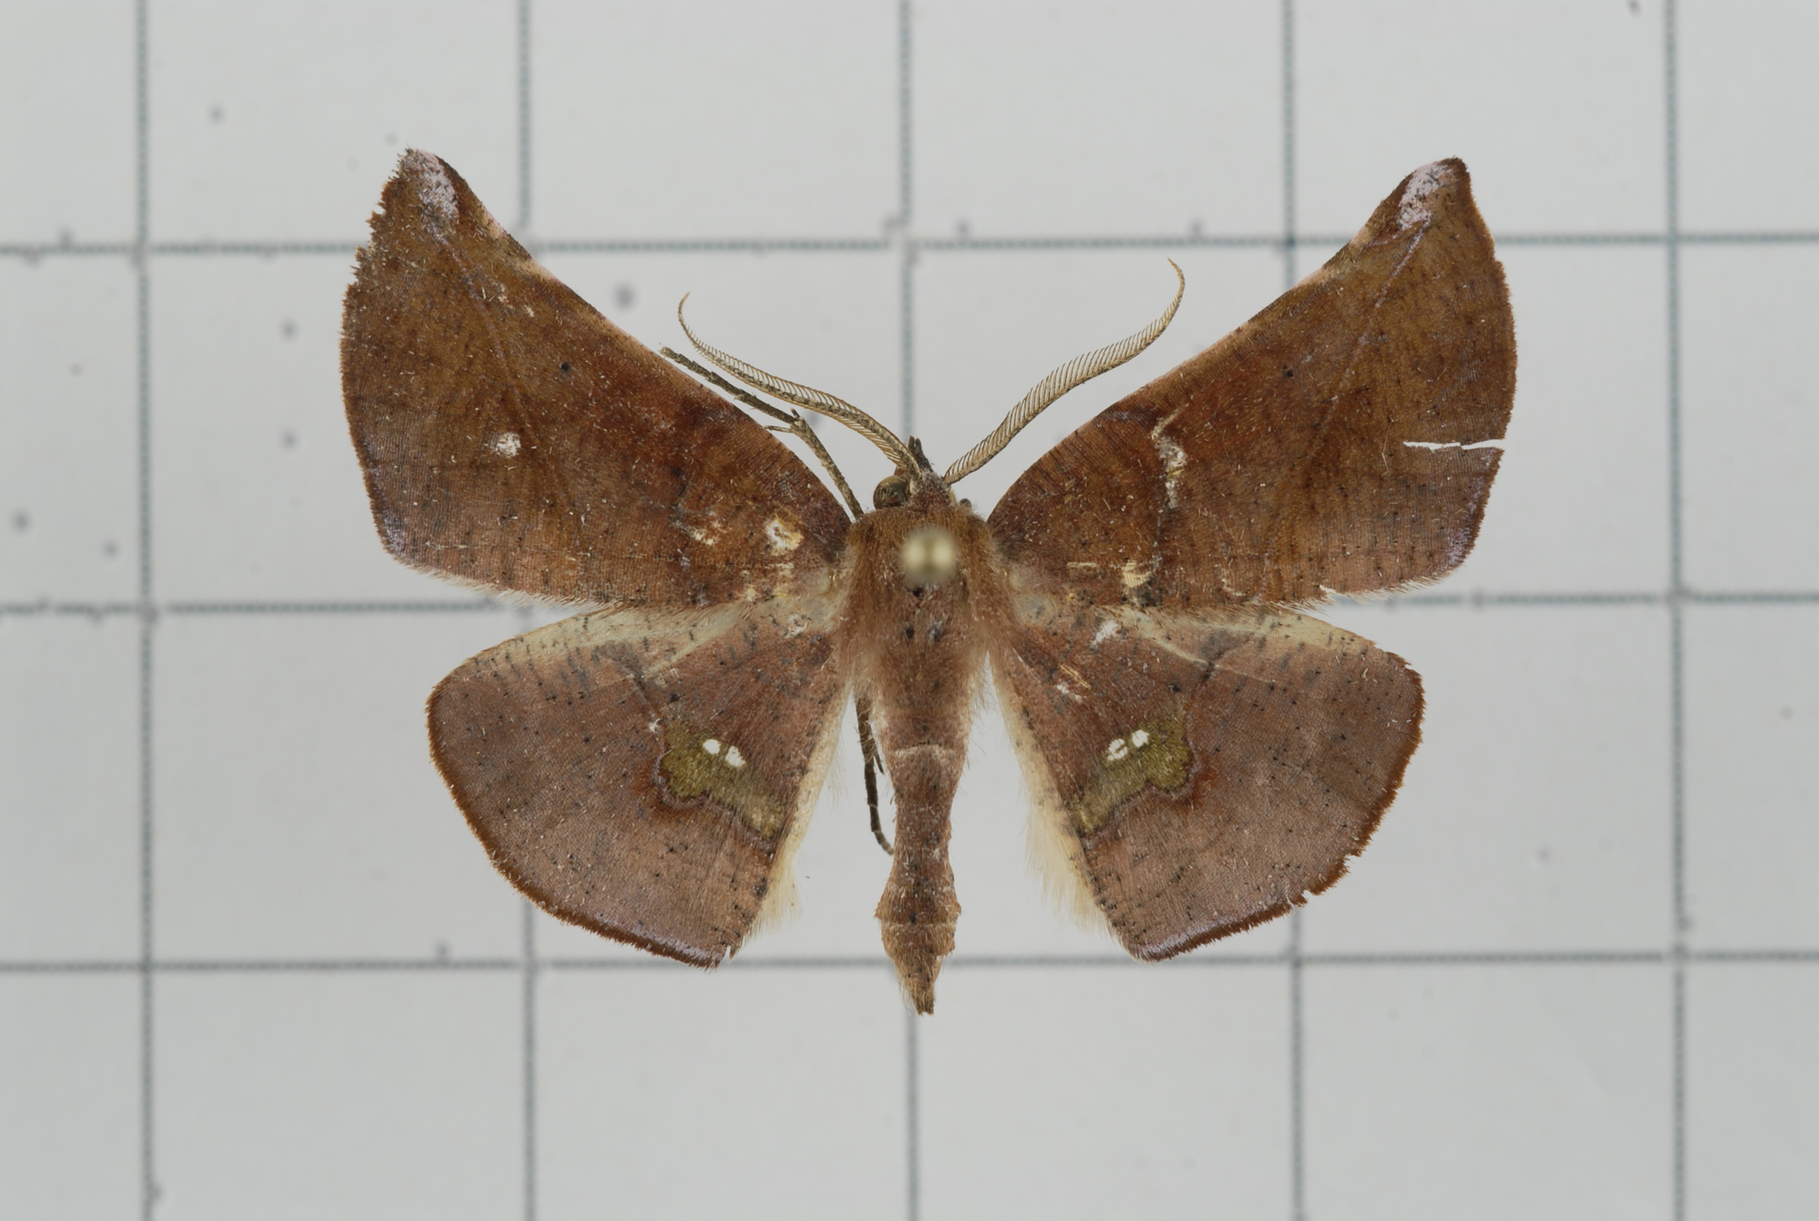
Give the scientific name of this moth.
Garaeus apicata formosanus
